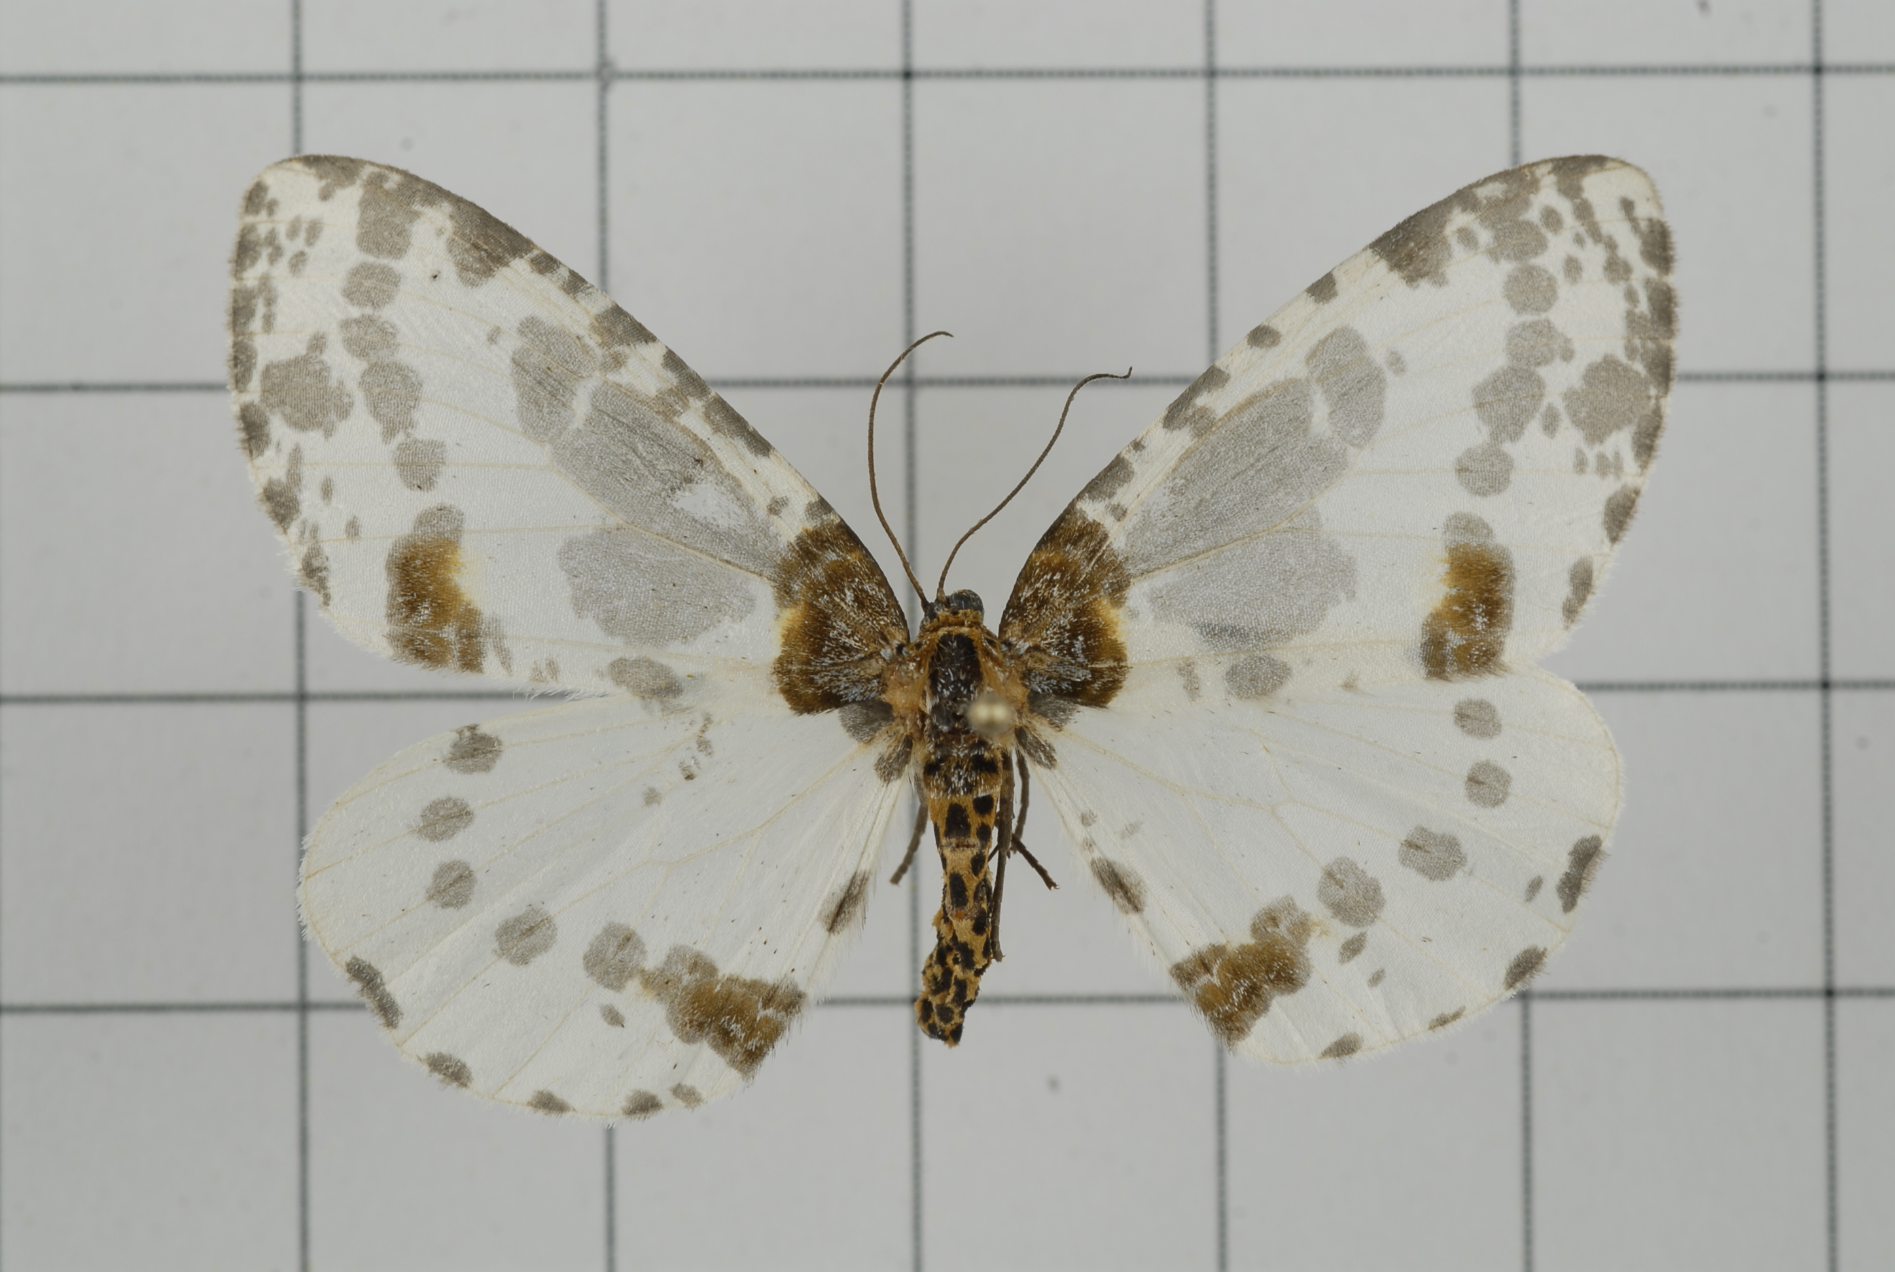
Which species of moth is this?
Abraxas adilluminata
